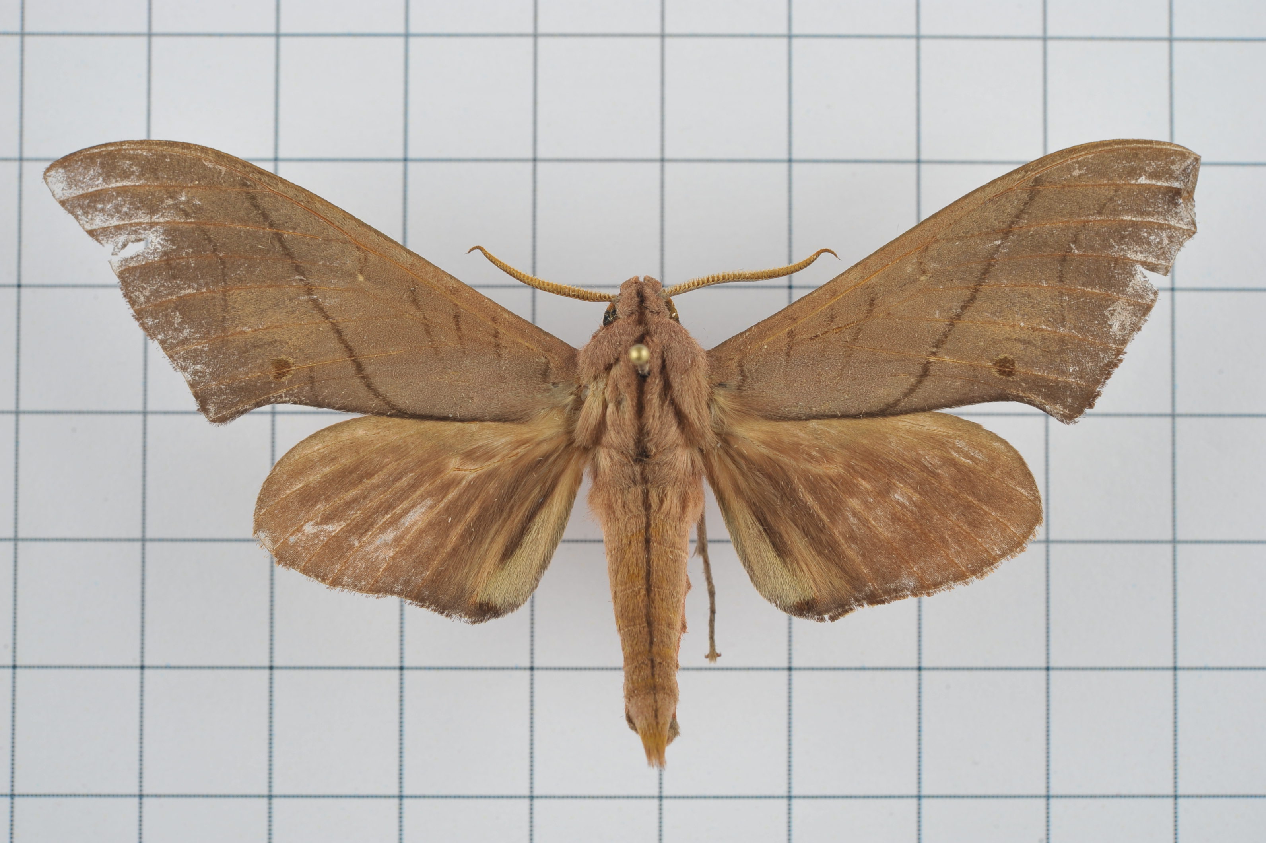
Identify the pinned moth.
Marumba cristata bukaiana
